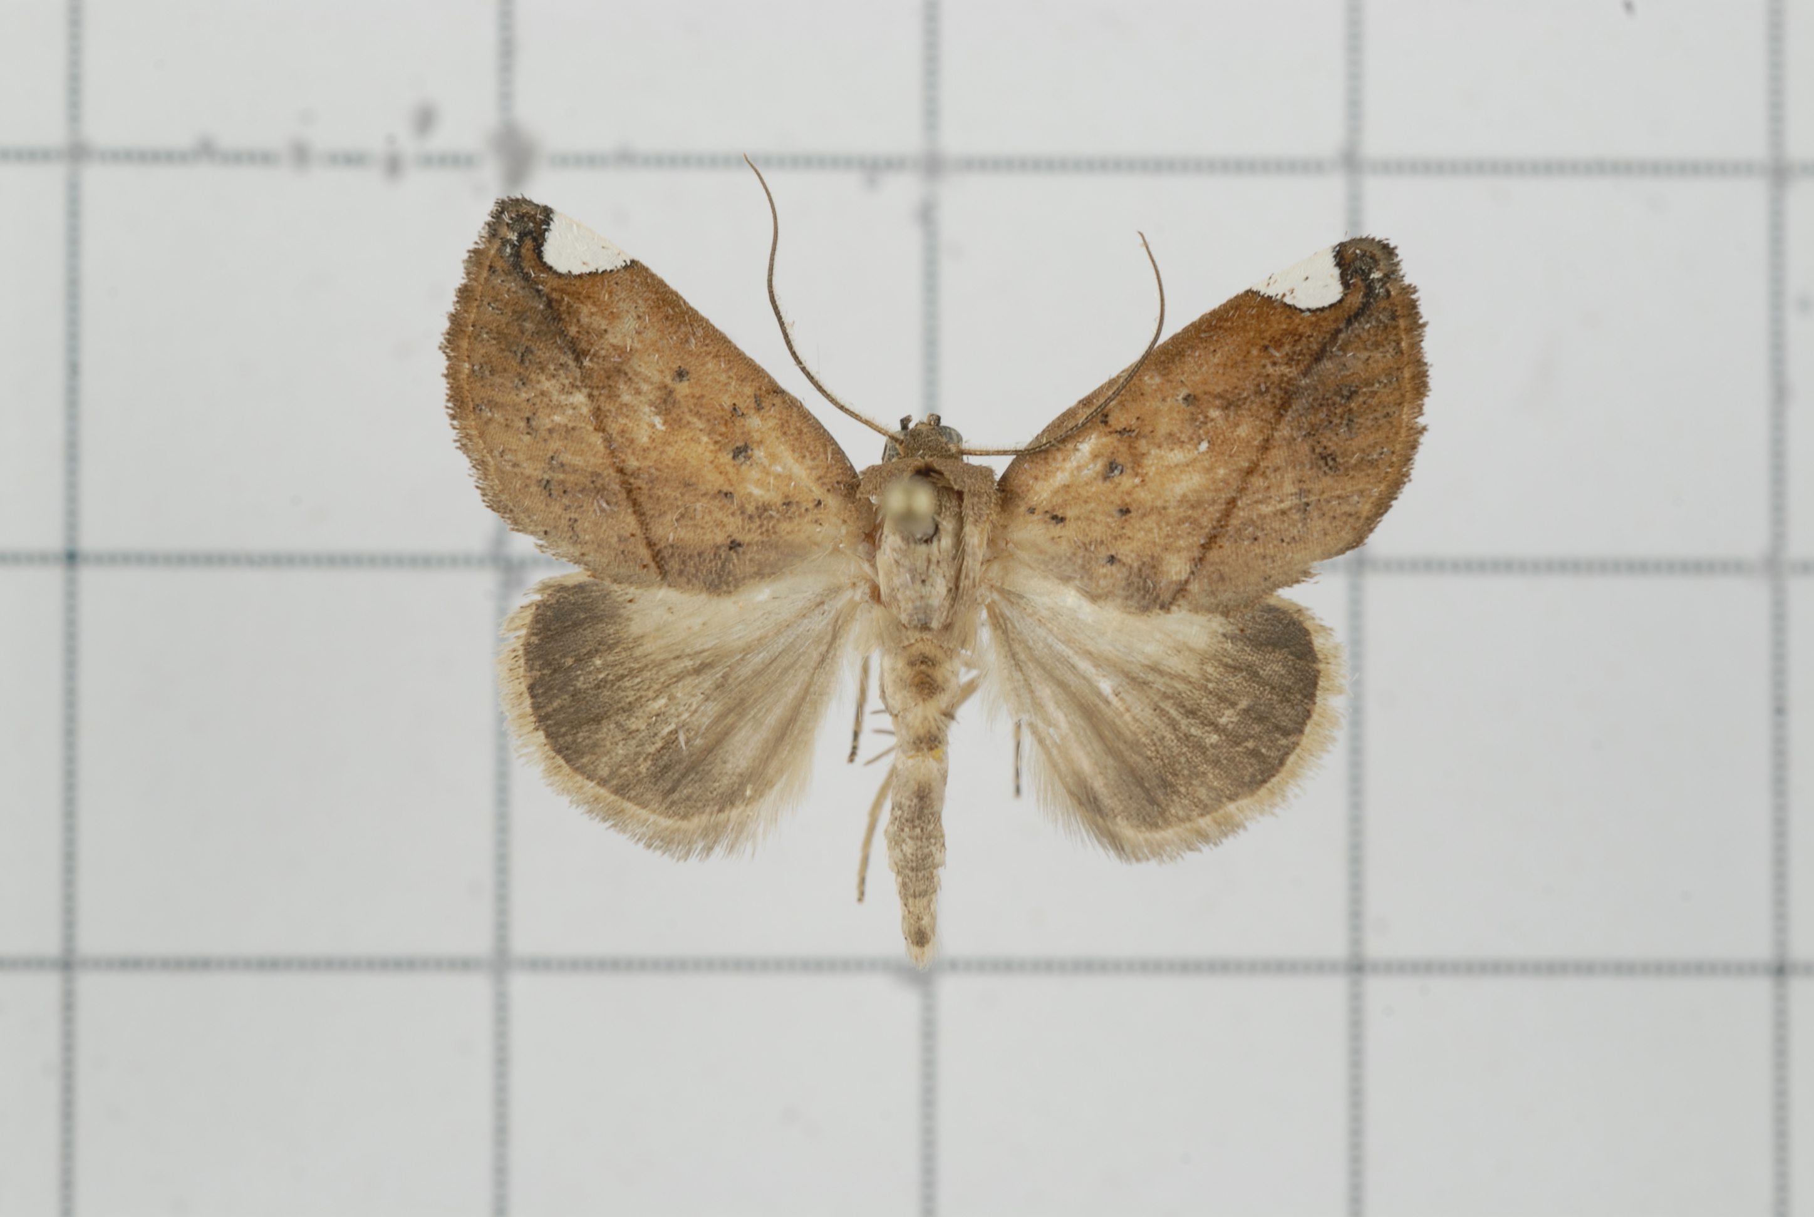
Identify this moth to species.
Negeta contrariata
